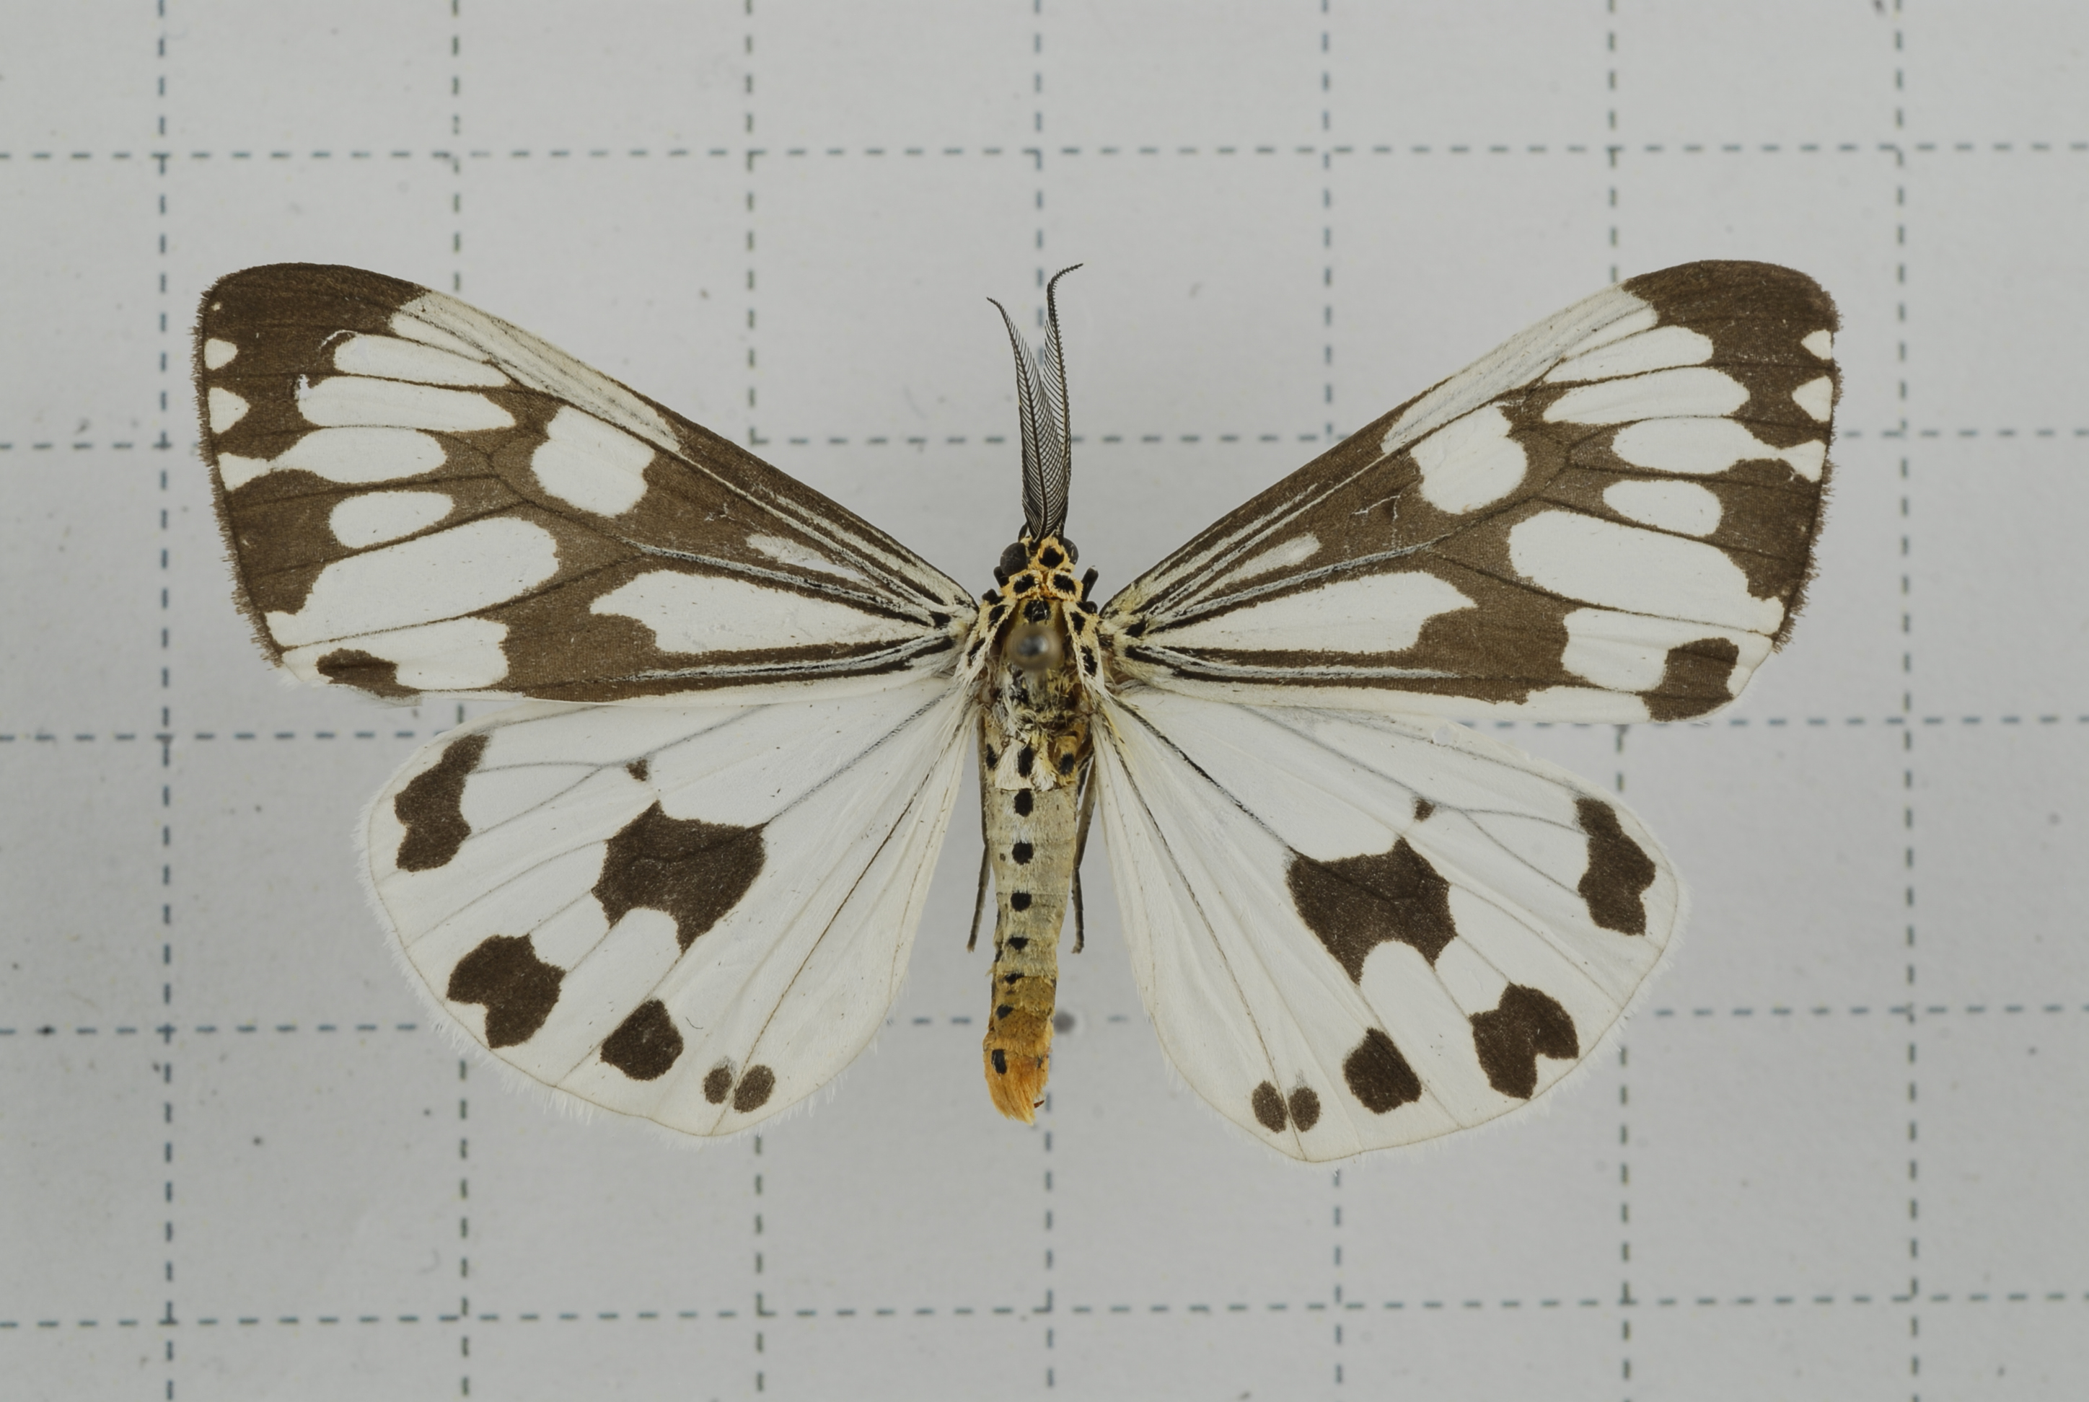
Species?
Nyctemera adversata
